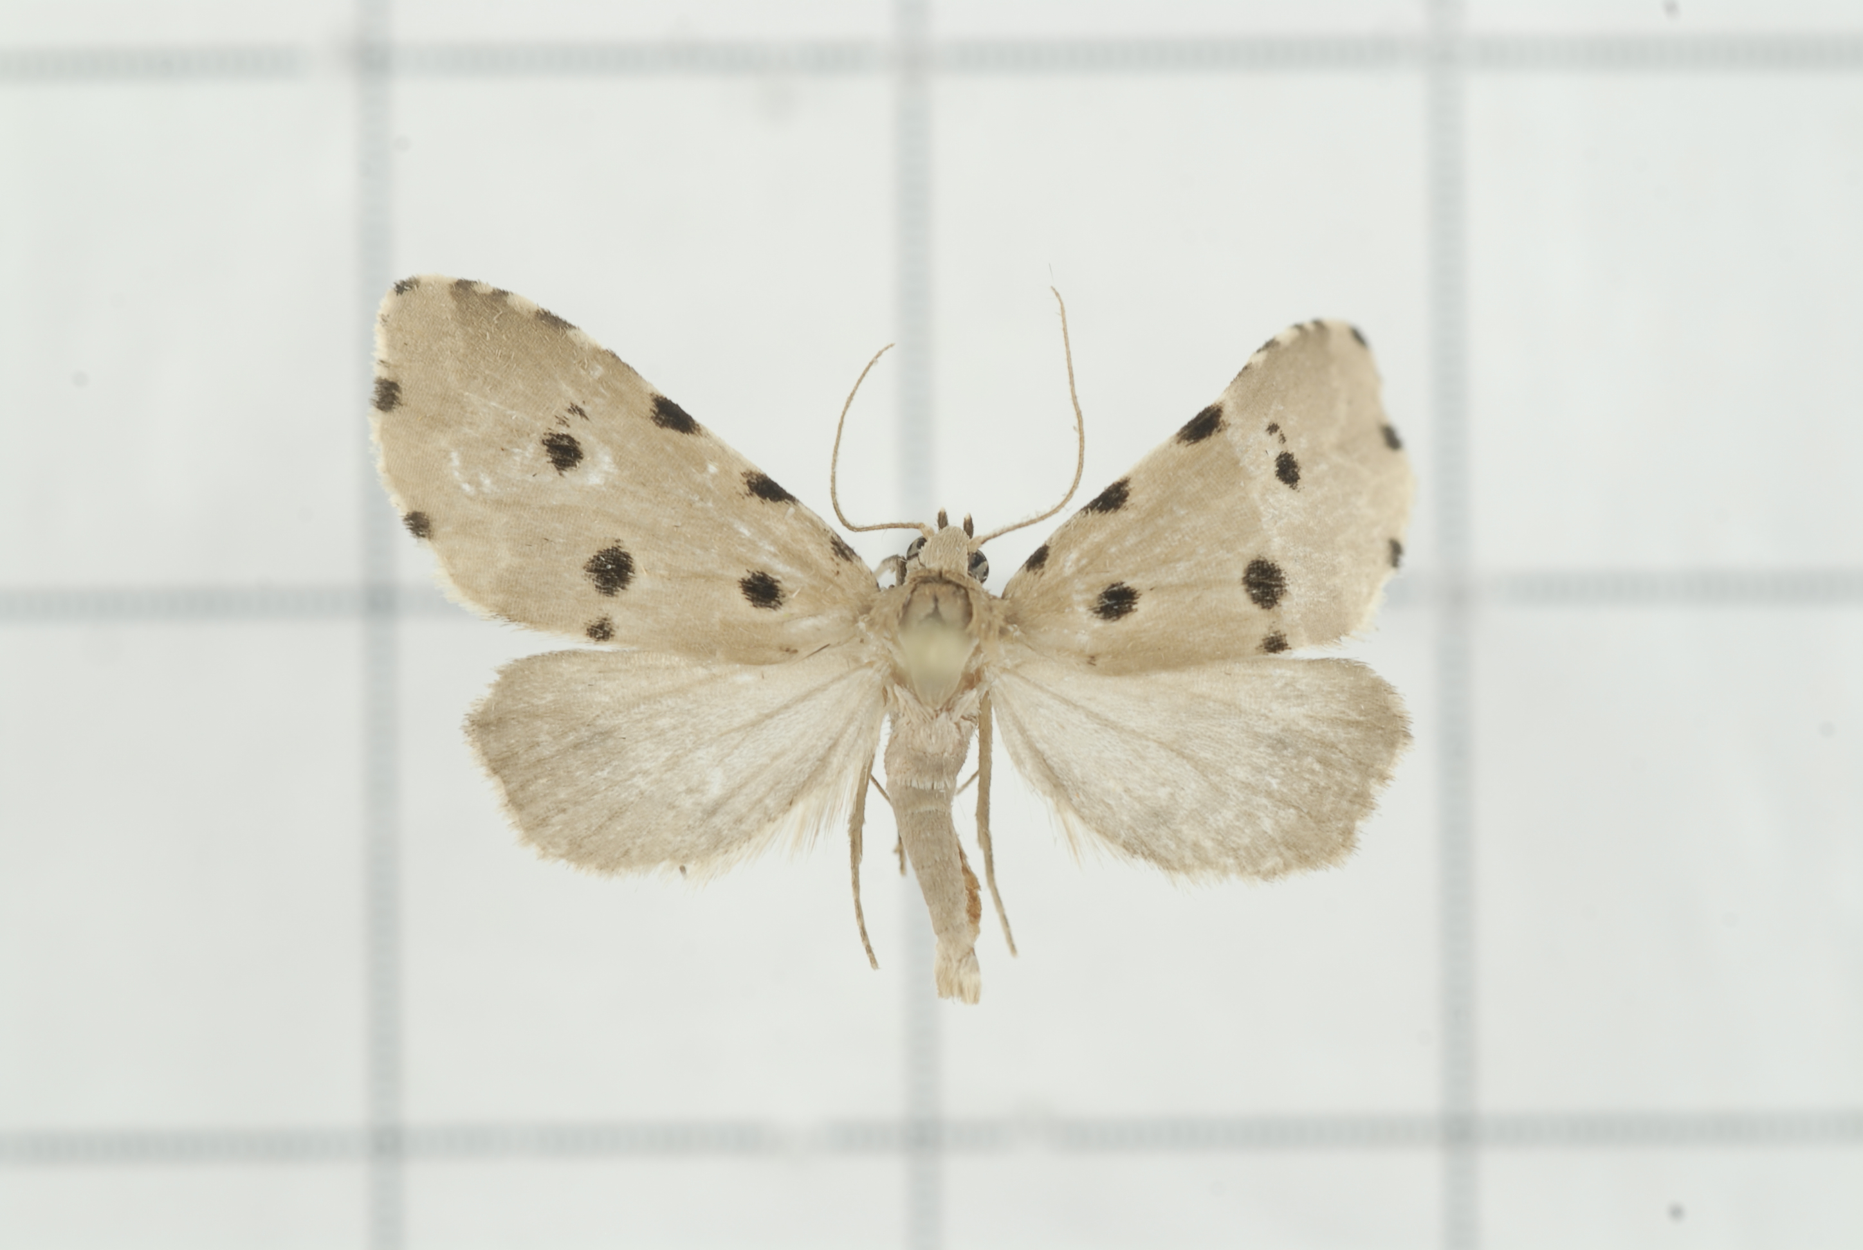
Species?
Metaemene atrigutta
